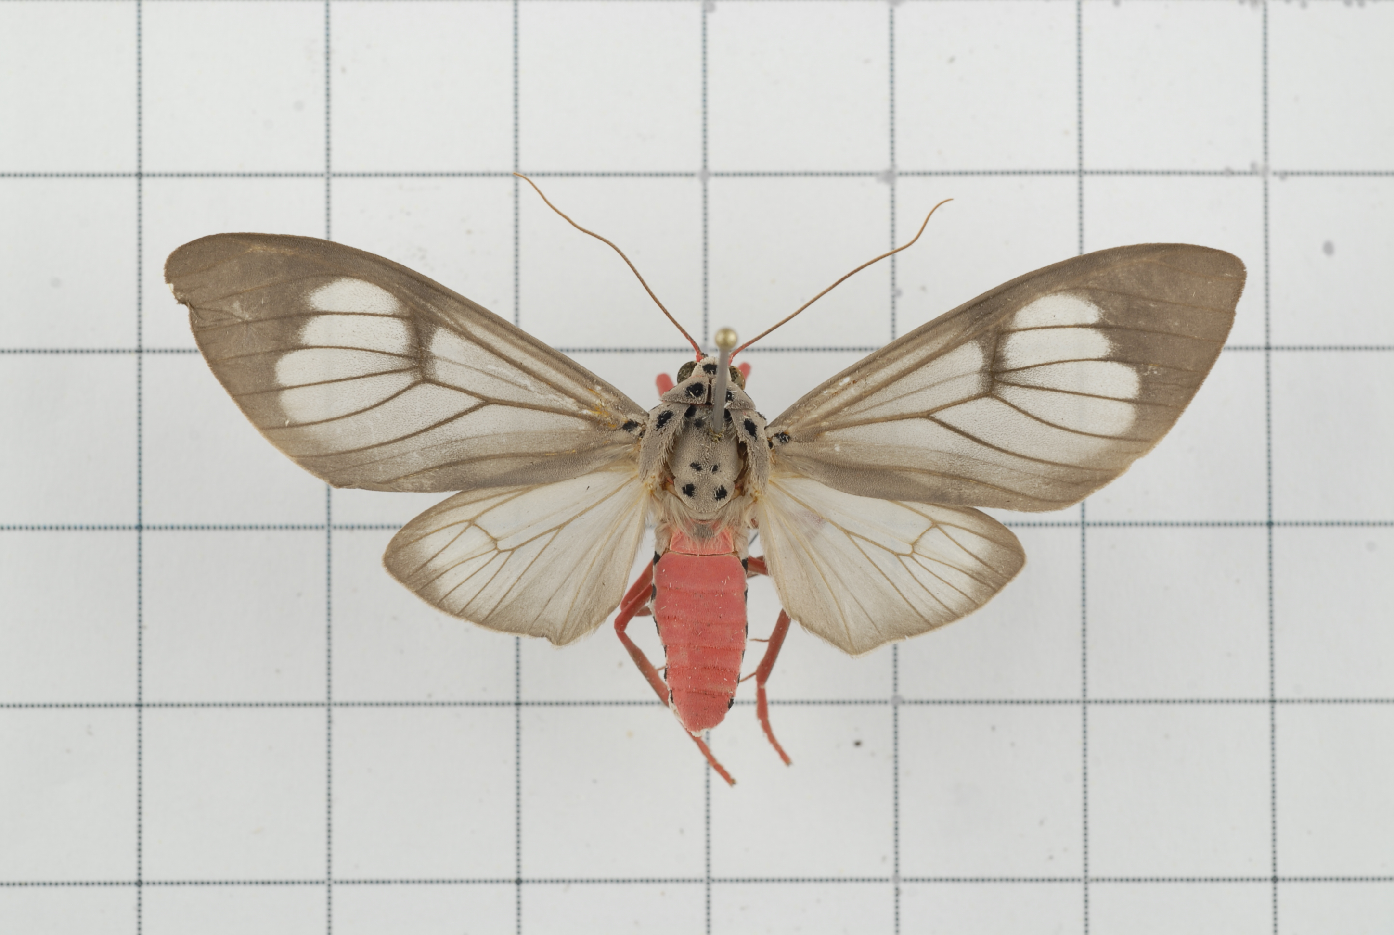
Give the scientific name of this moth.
Amerila astreus
